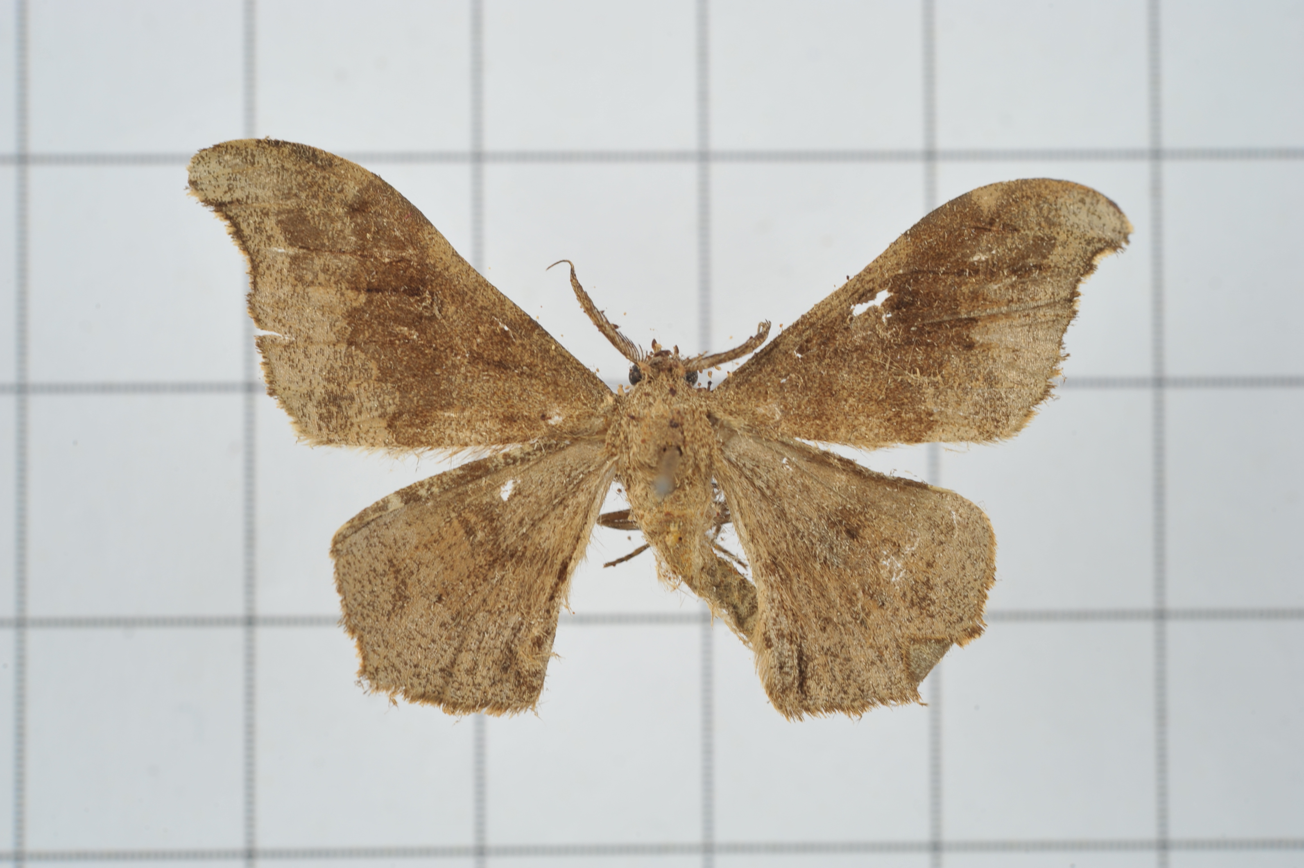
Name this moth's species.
Hyposidra talaca talaca
